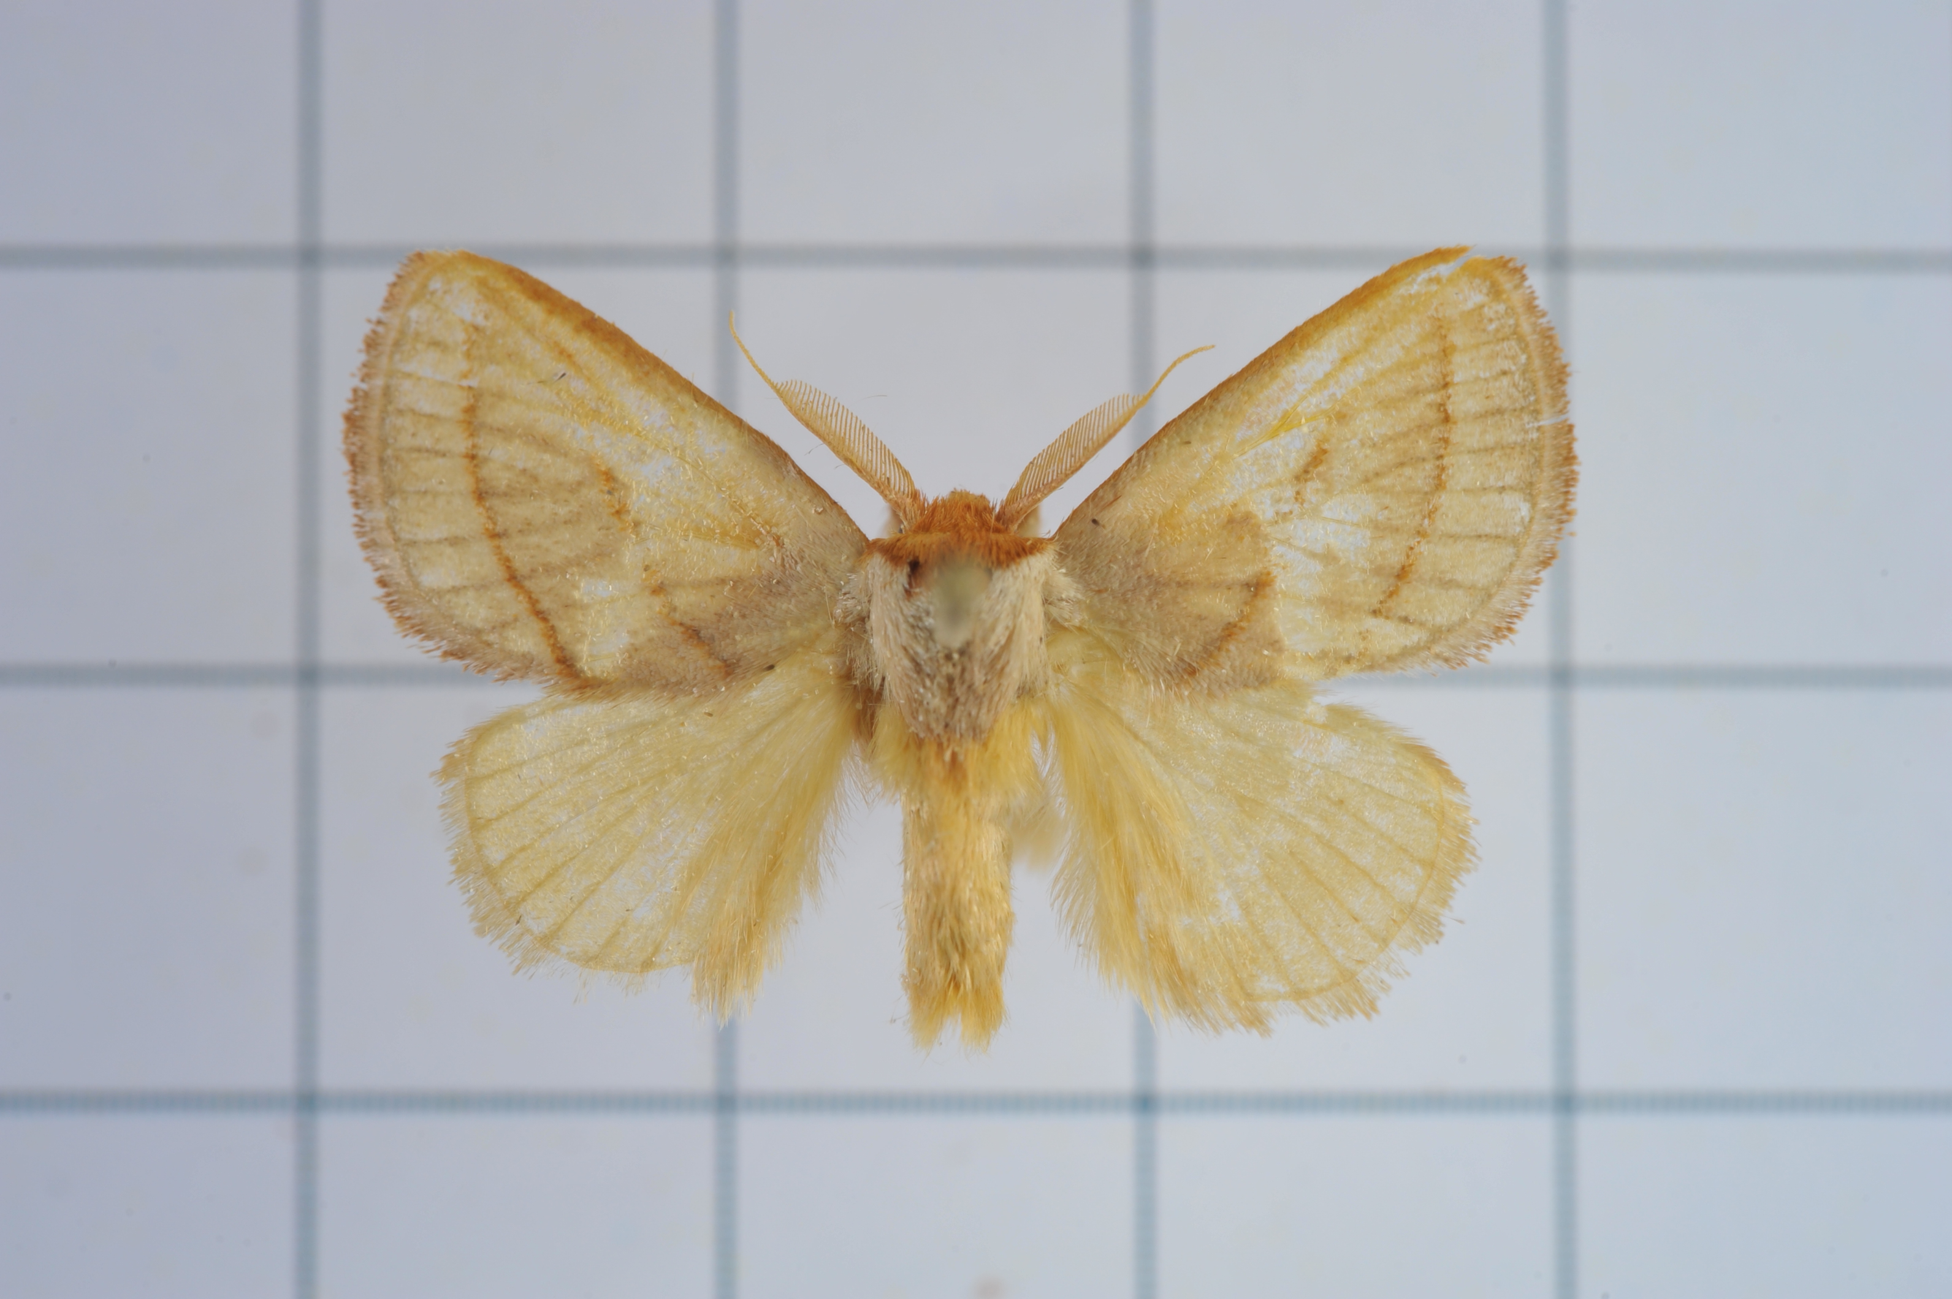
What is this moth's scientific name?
Cania heppneri
